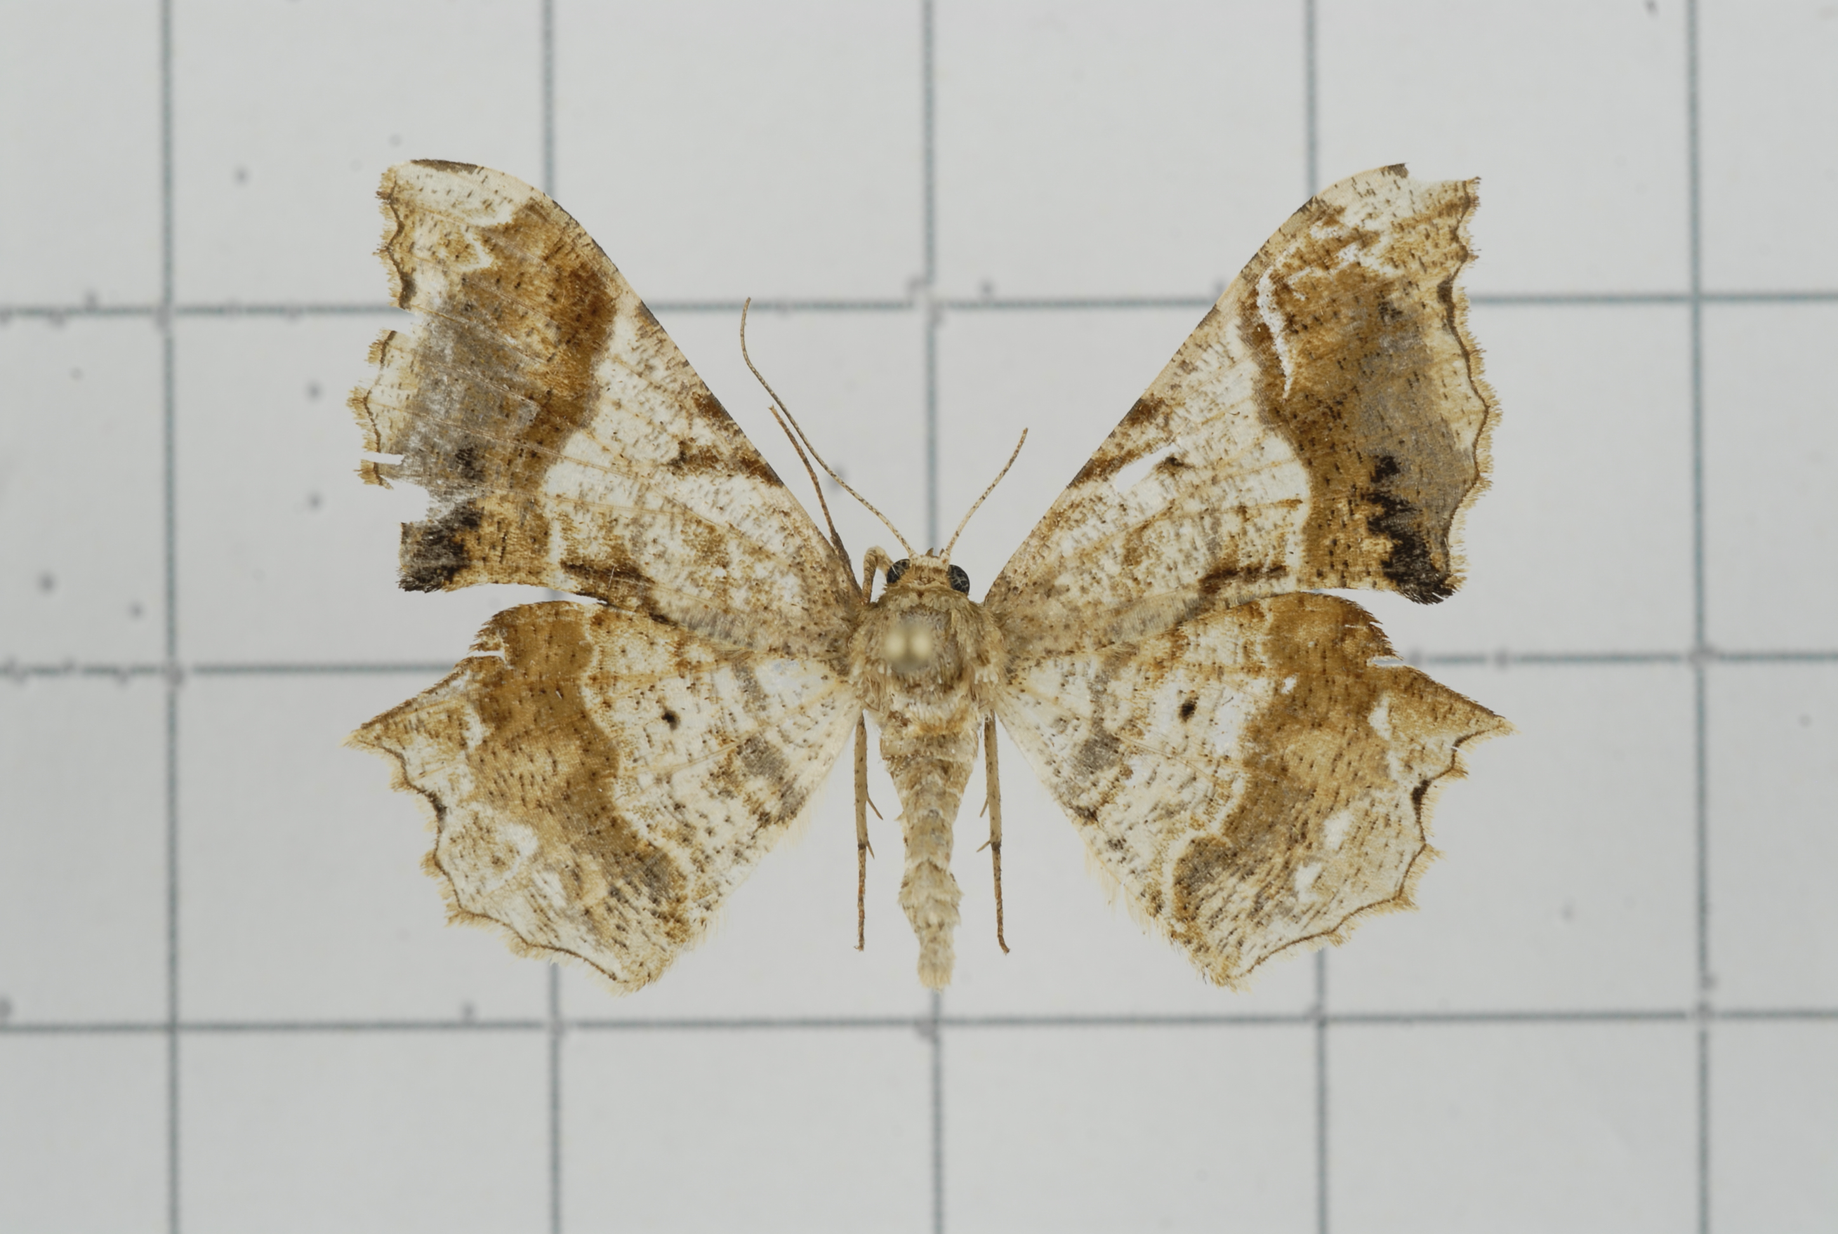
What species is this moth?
Krananda oliveomarginata
